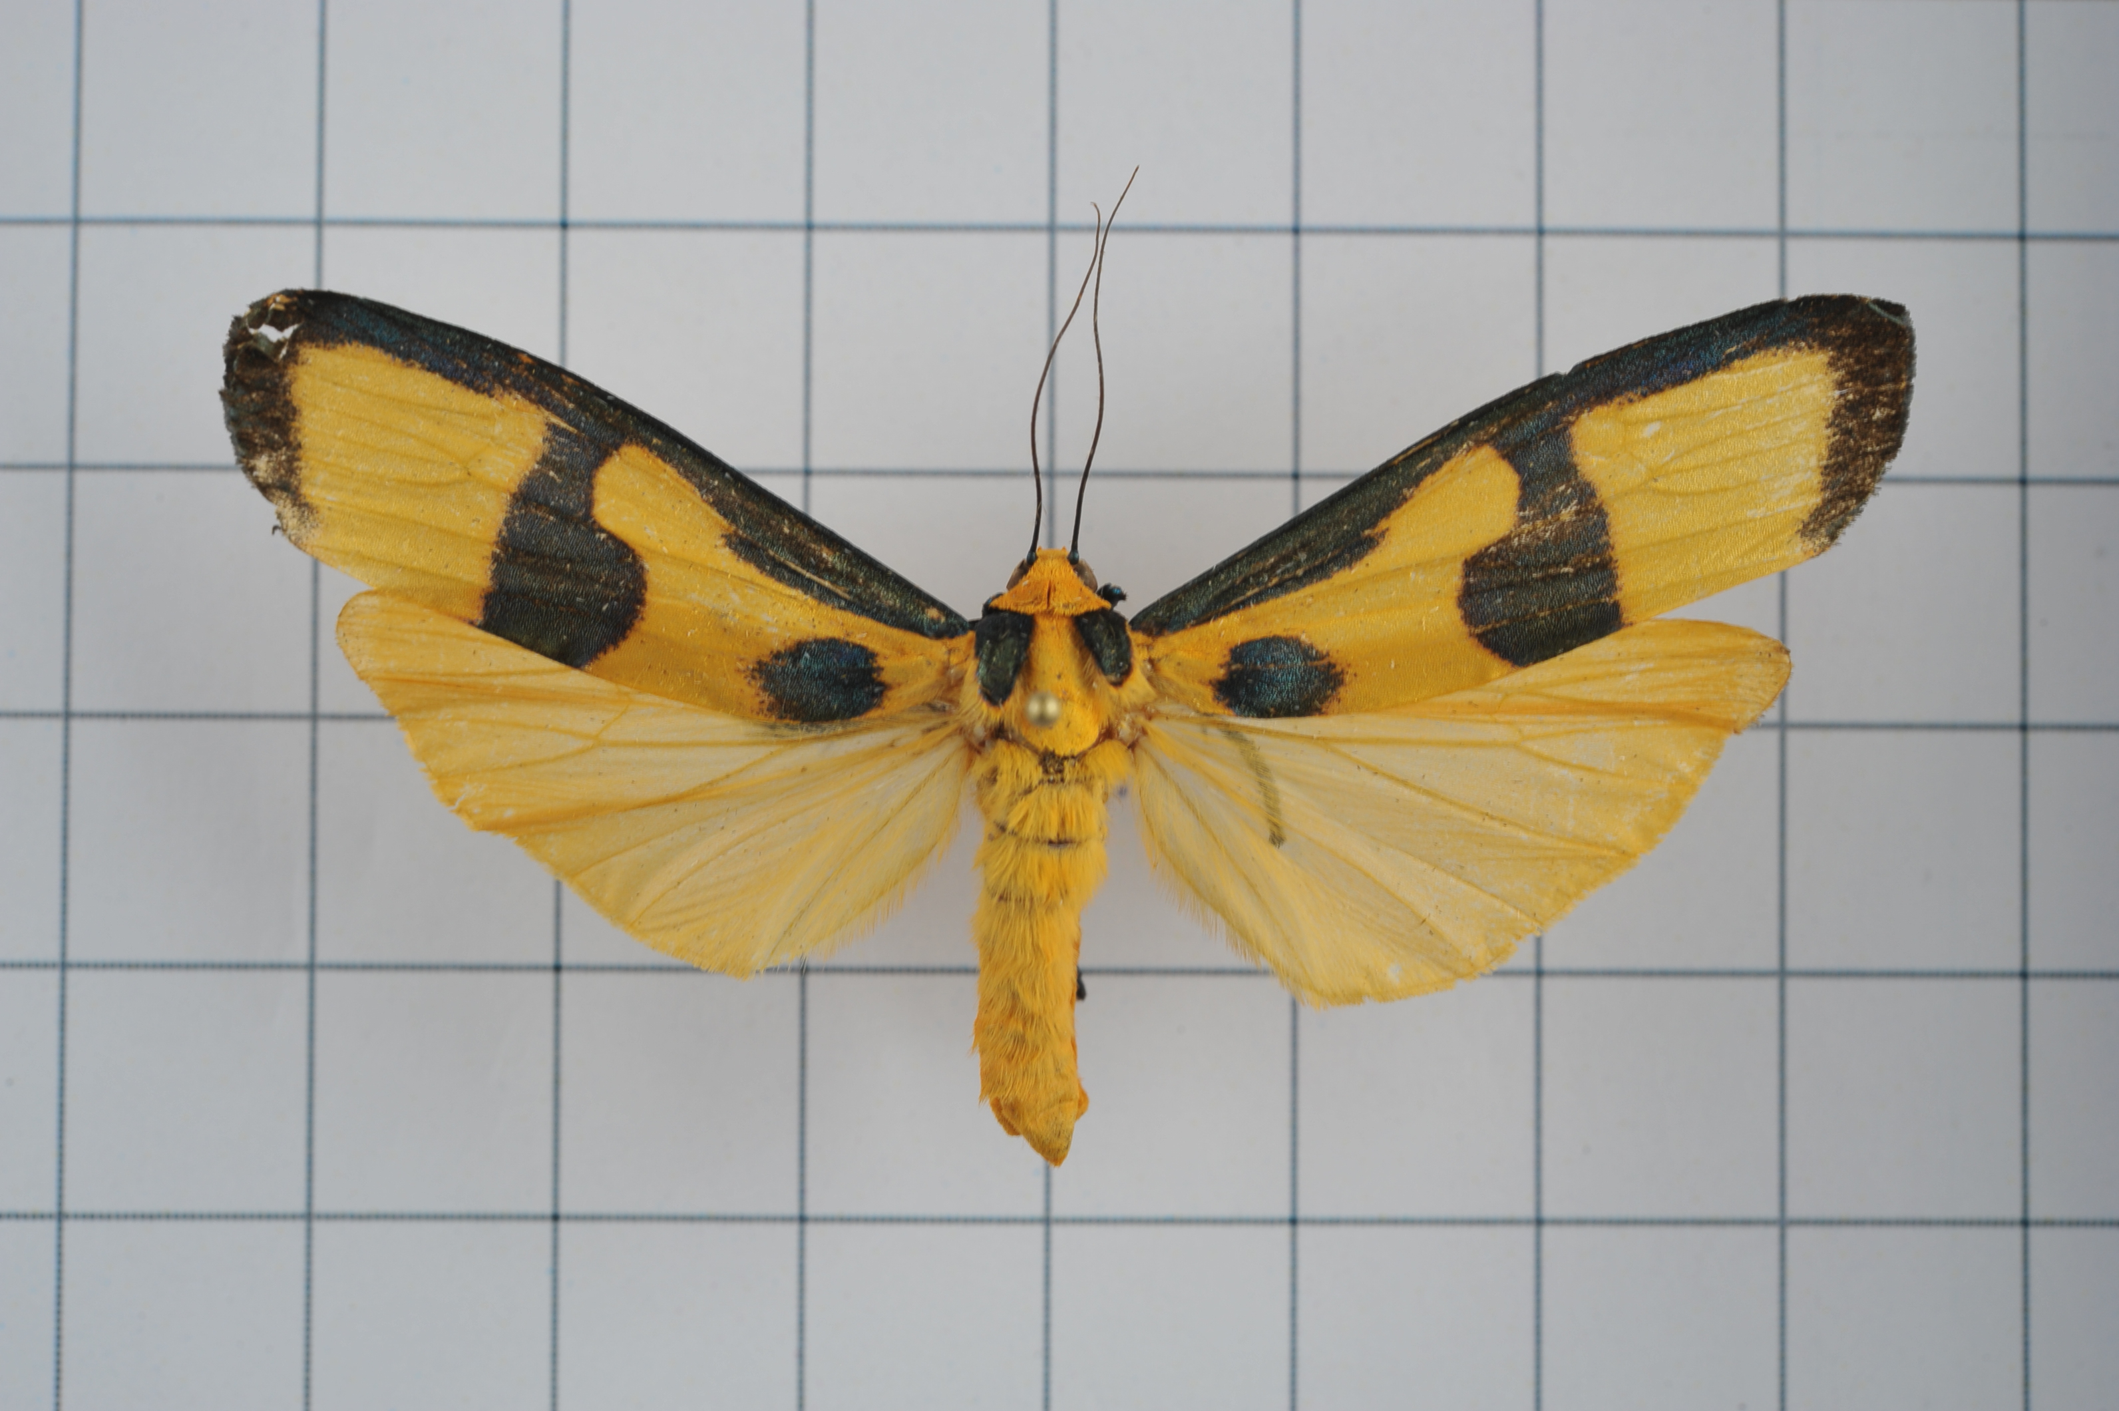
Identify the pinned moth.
Chrysaeglia magnifica
